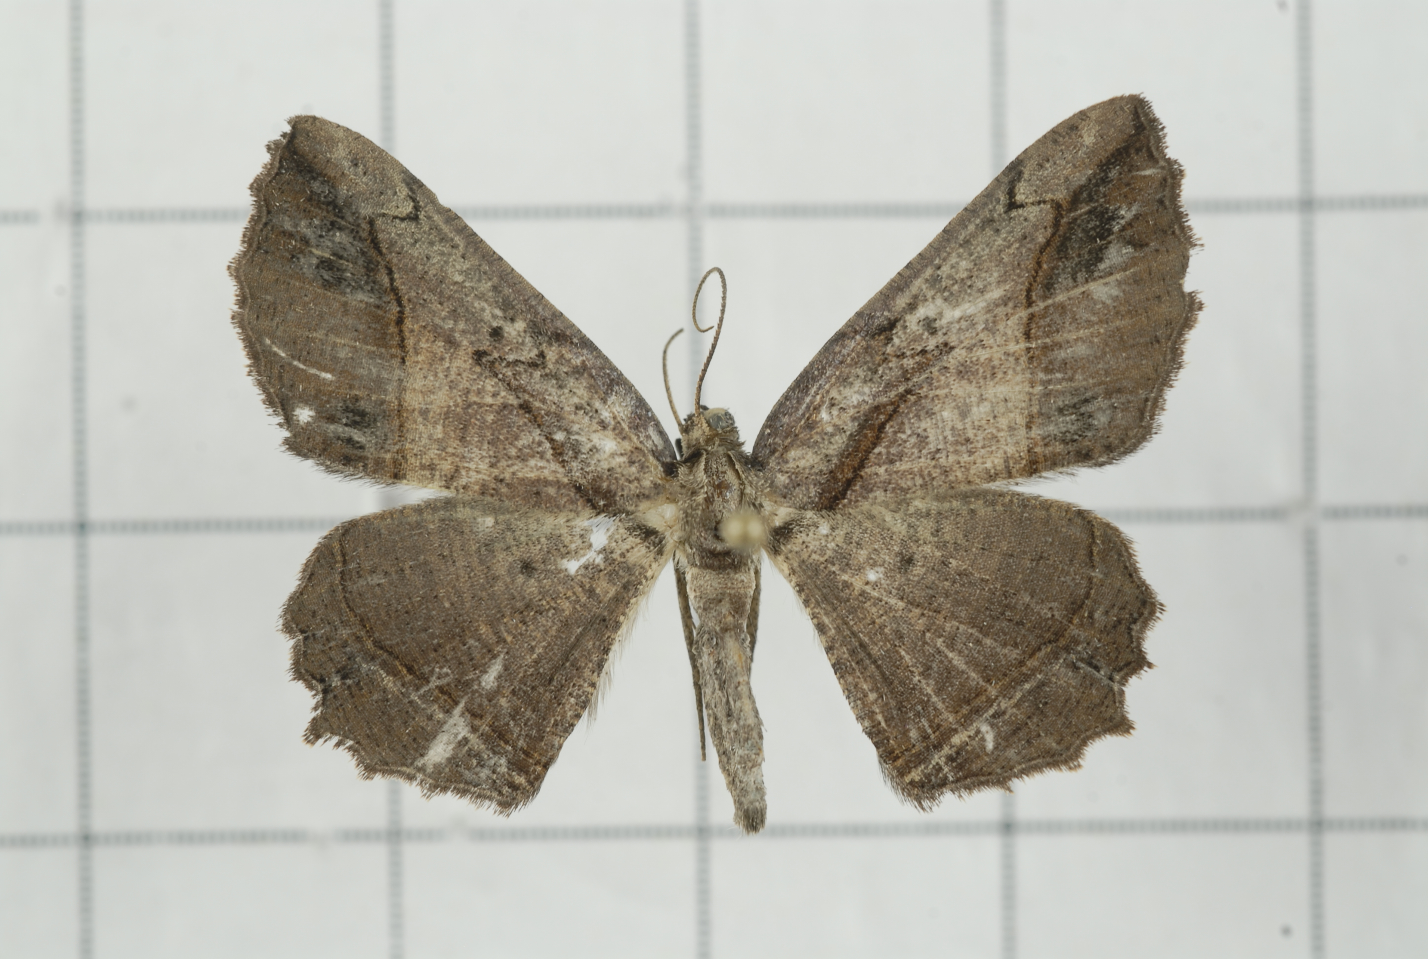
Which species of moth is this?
Menophra taiwana
